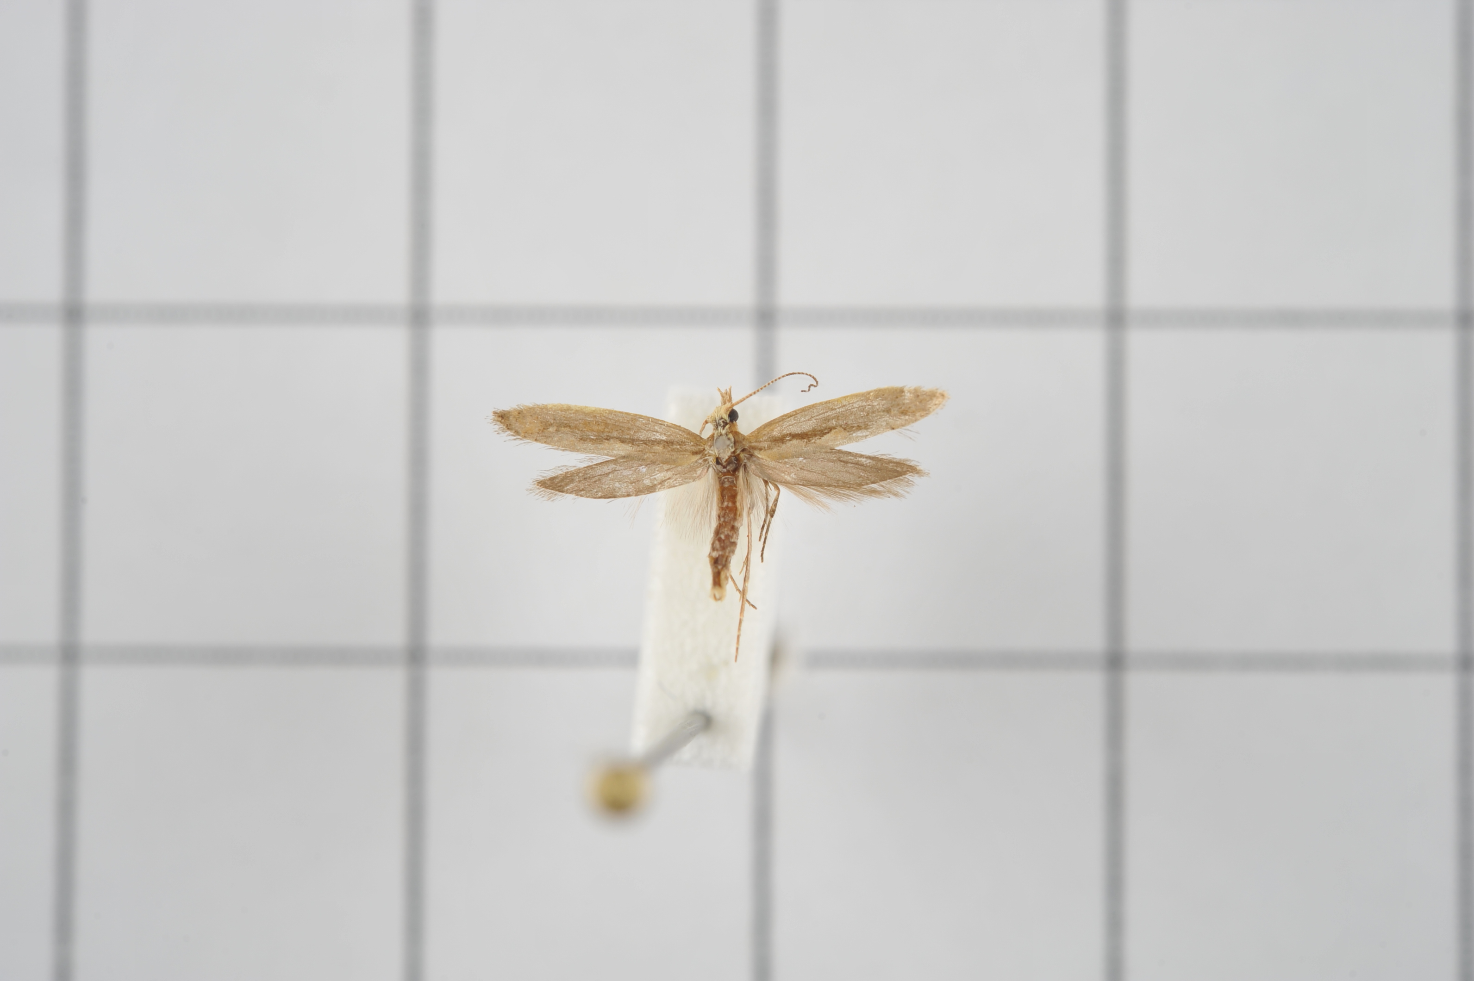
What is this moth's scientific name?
Plutella xylostella
